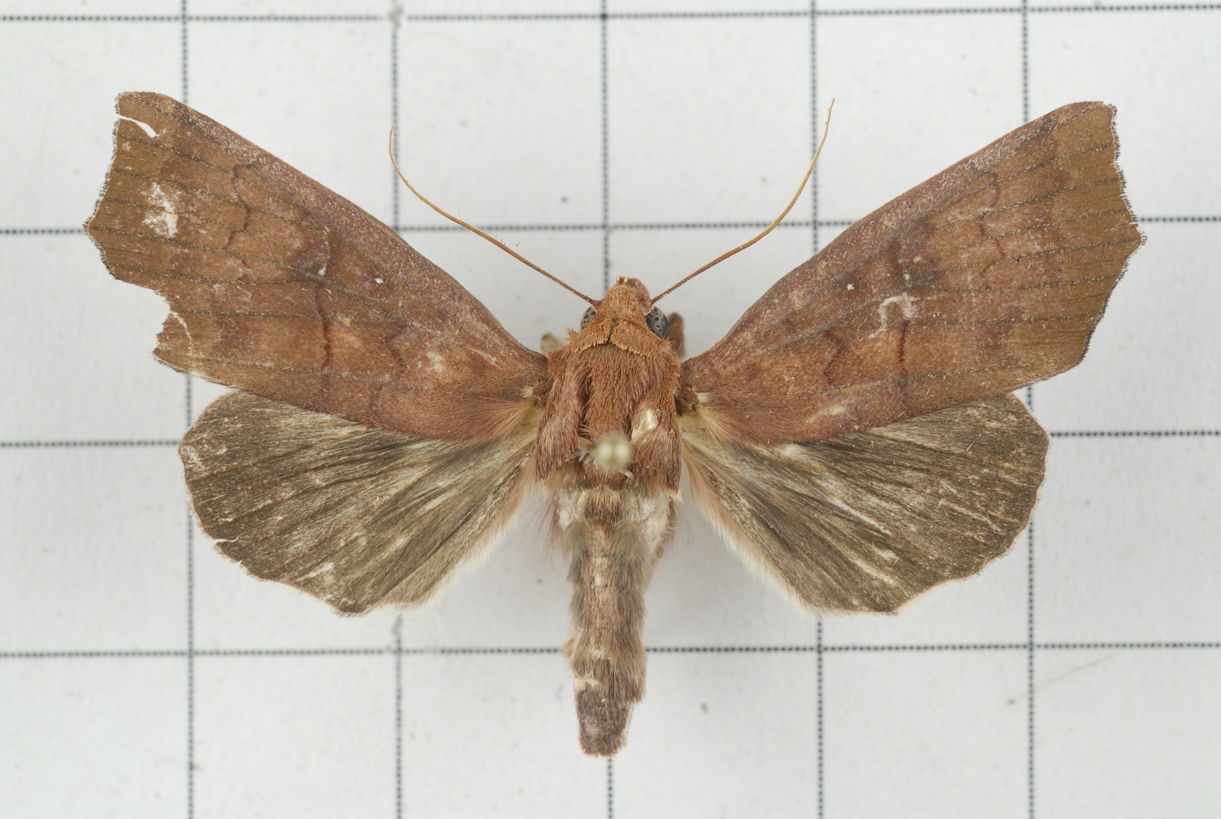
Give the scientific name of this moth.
Rusicada privata
